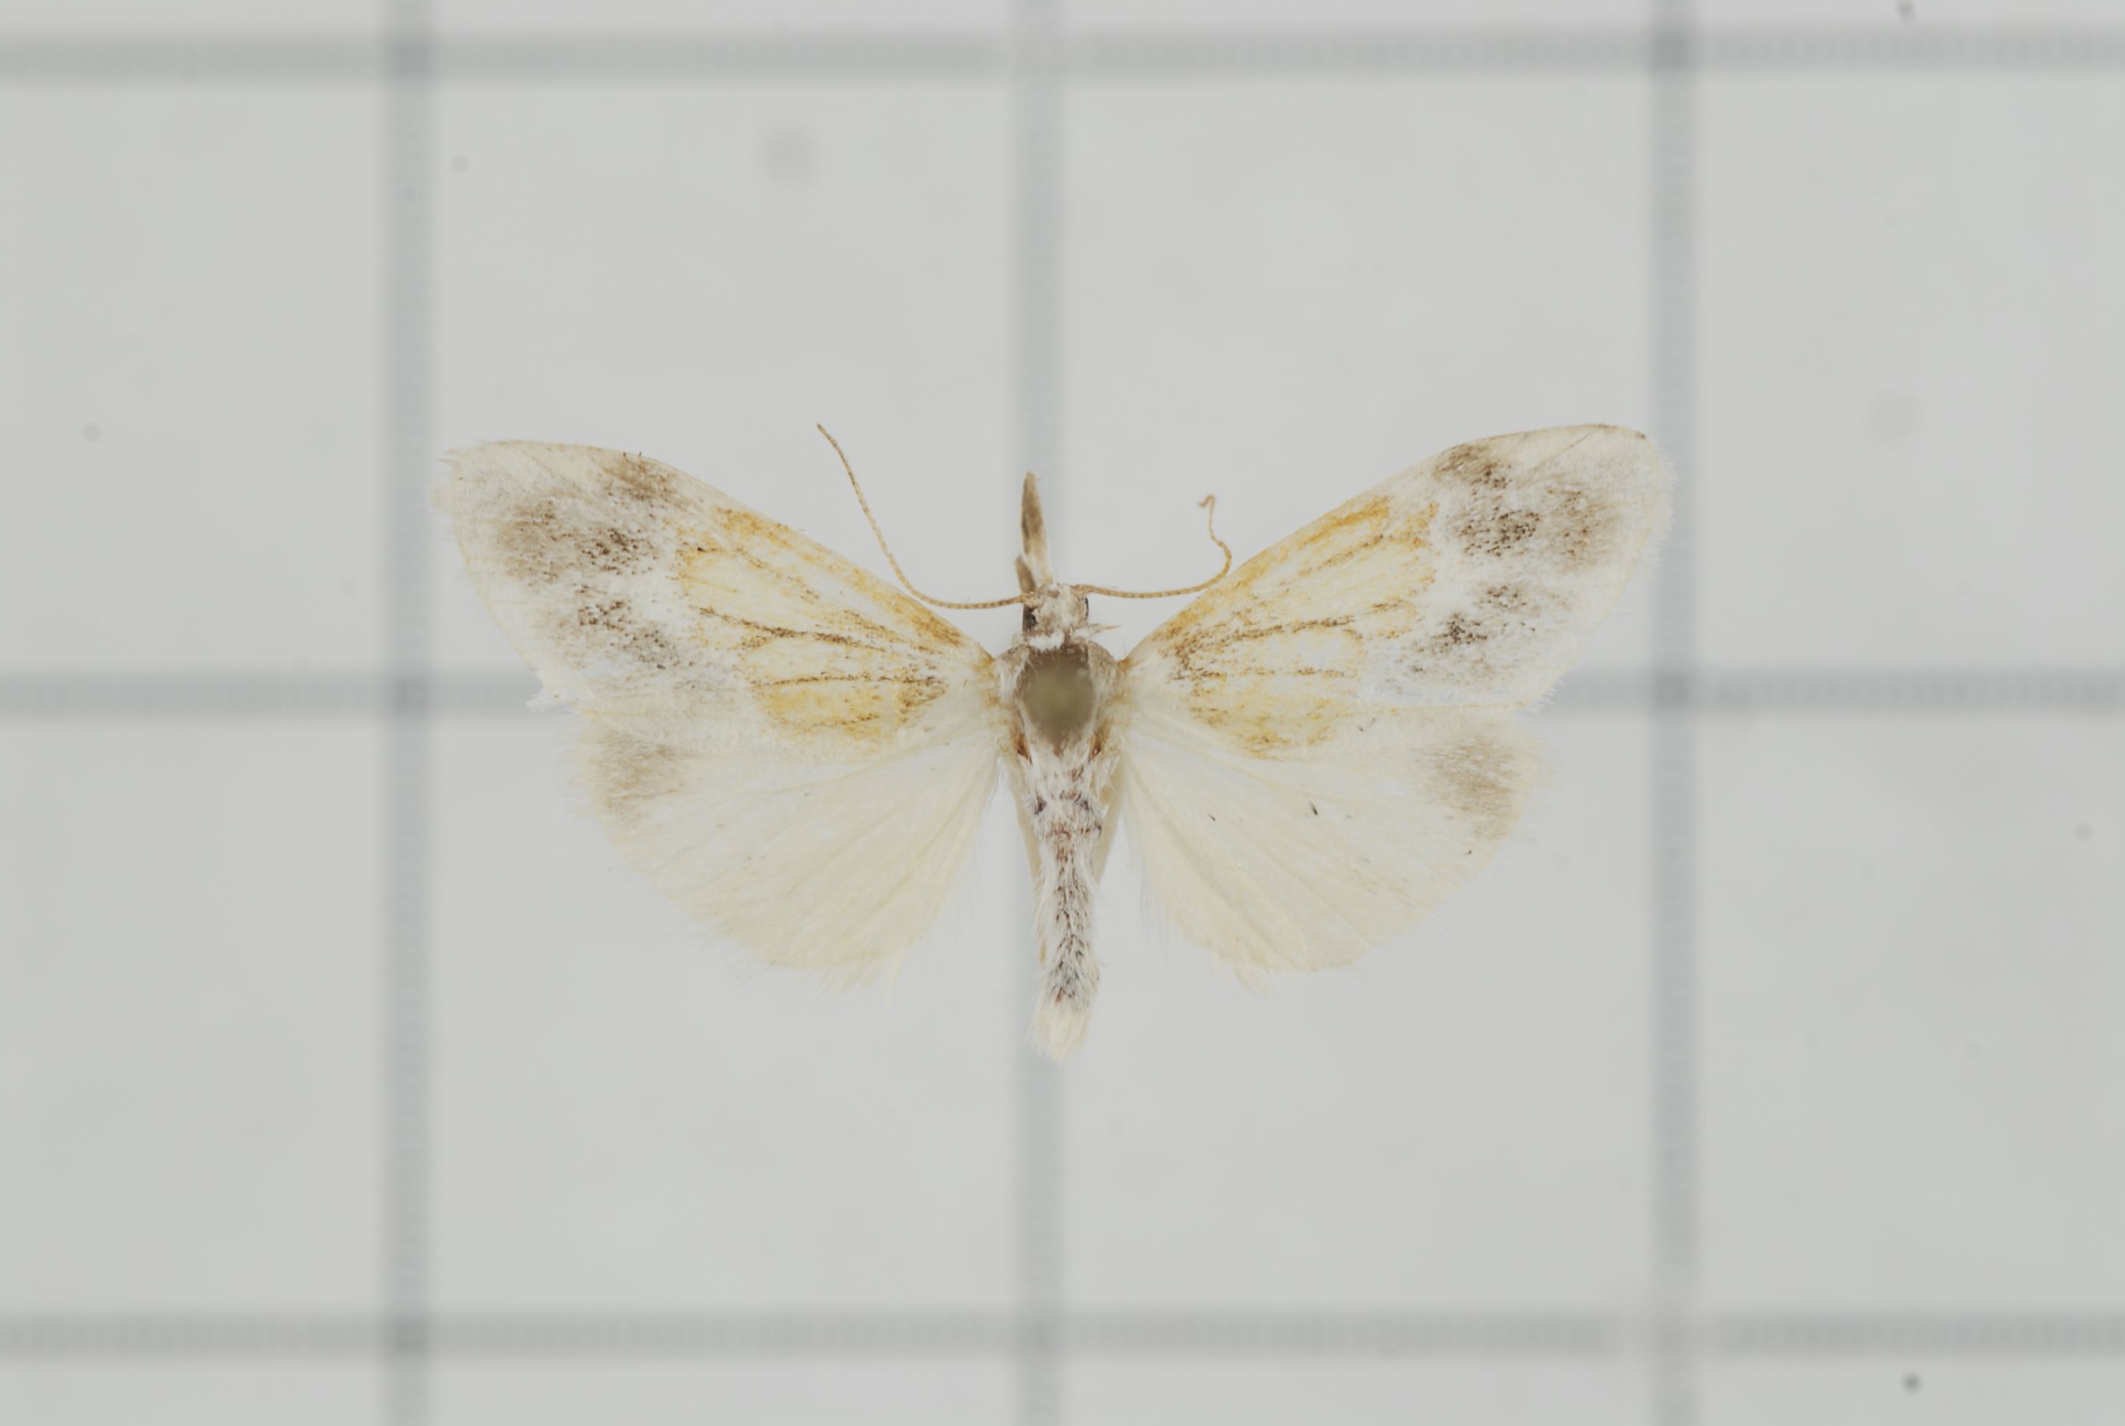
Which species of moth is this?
Nanarsine semilutea
